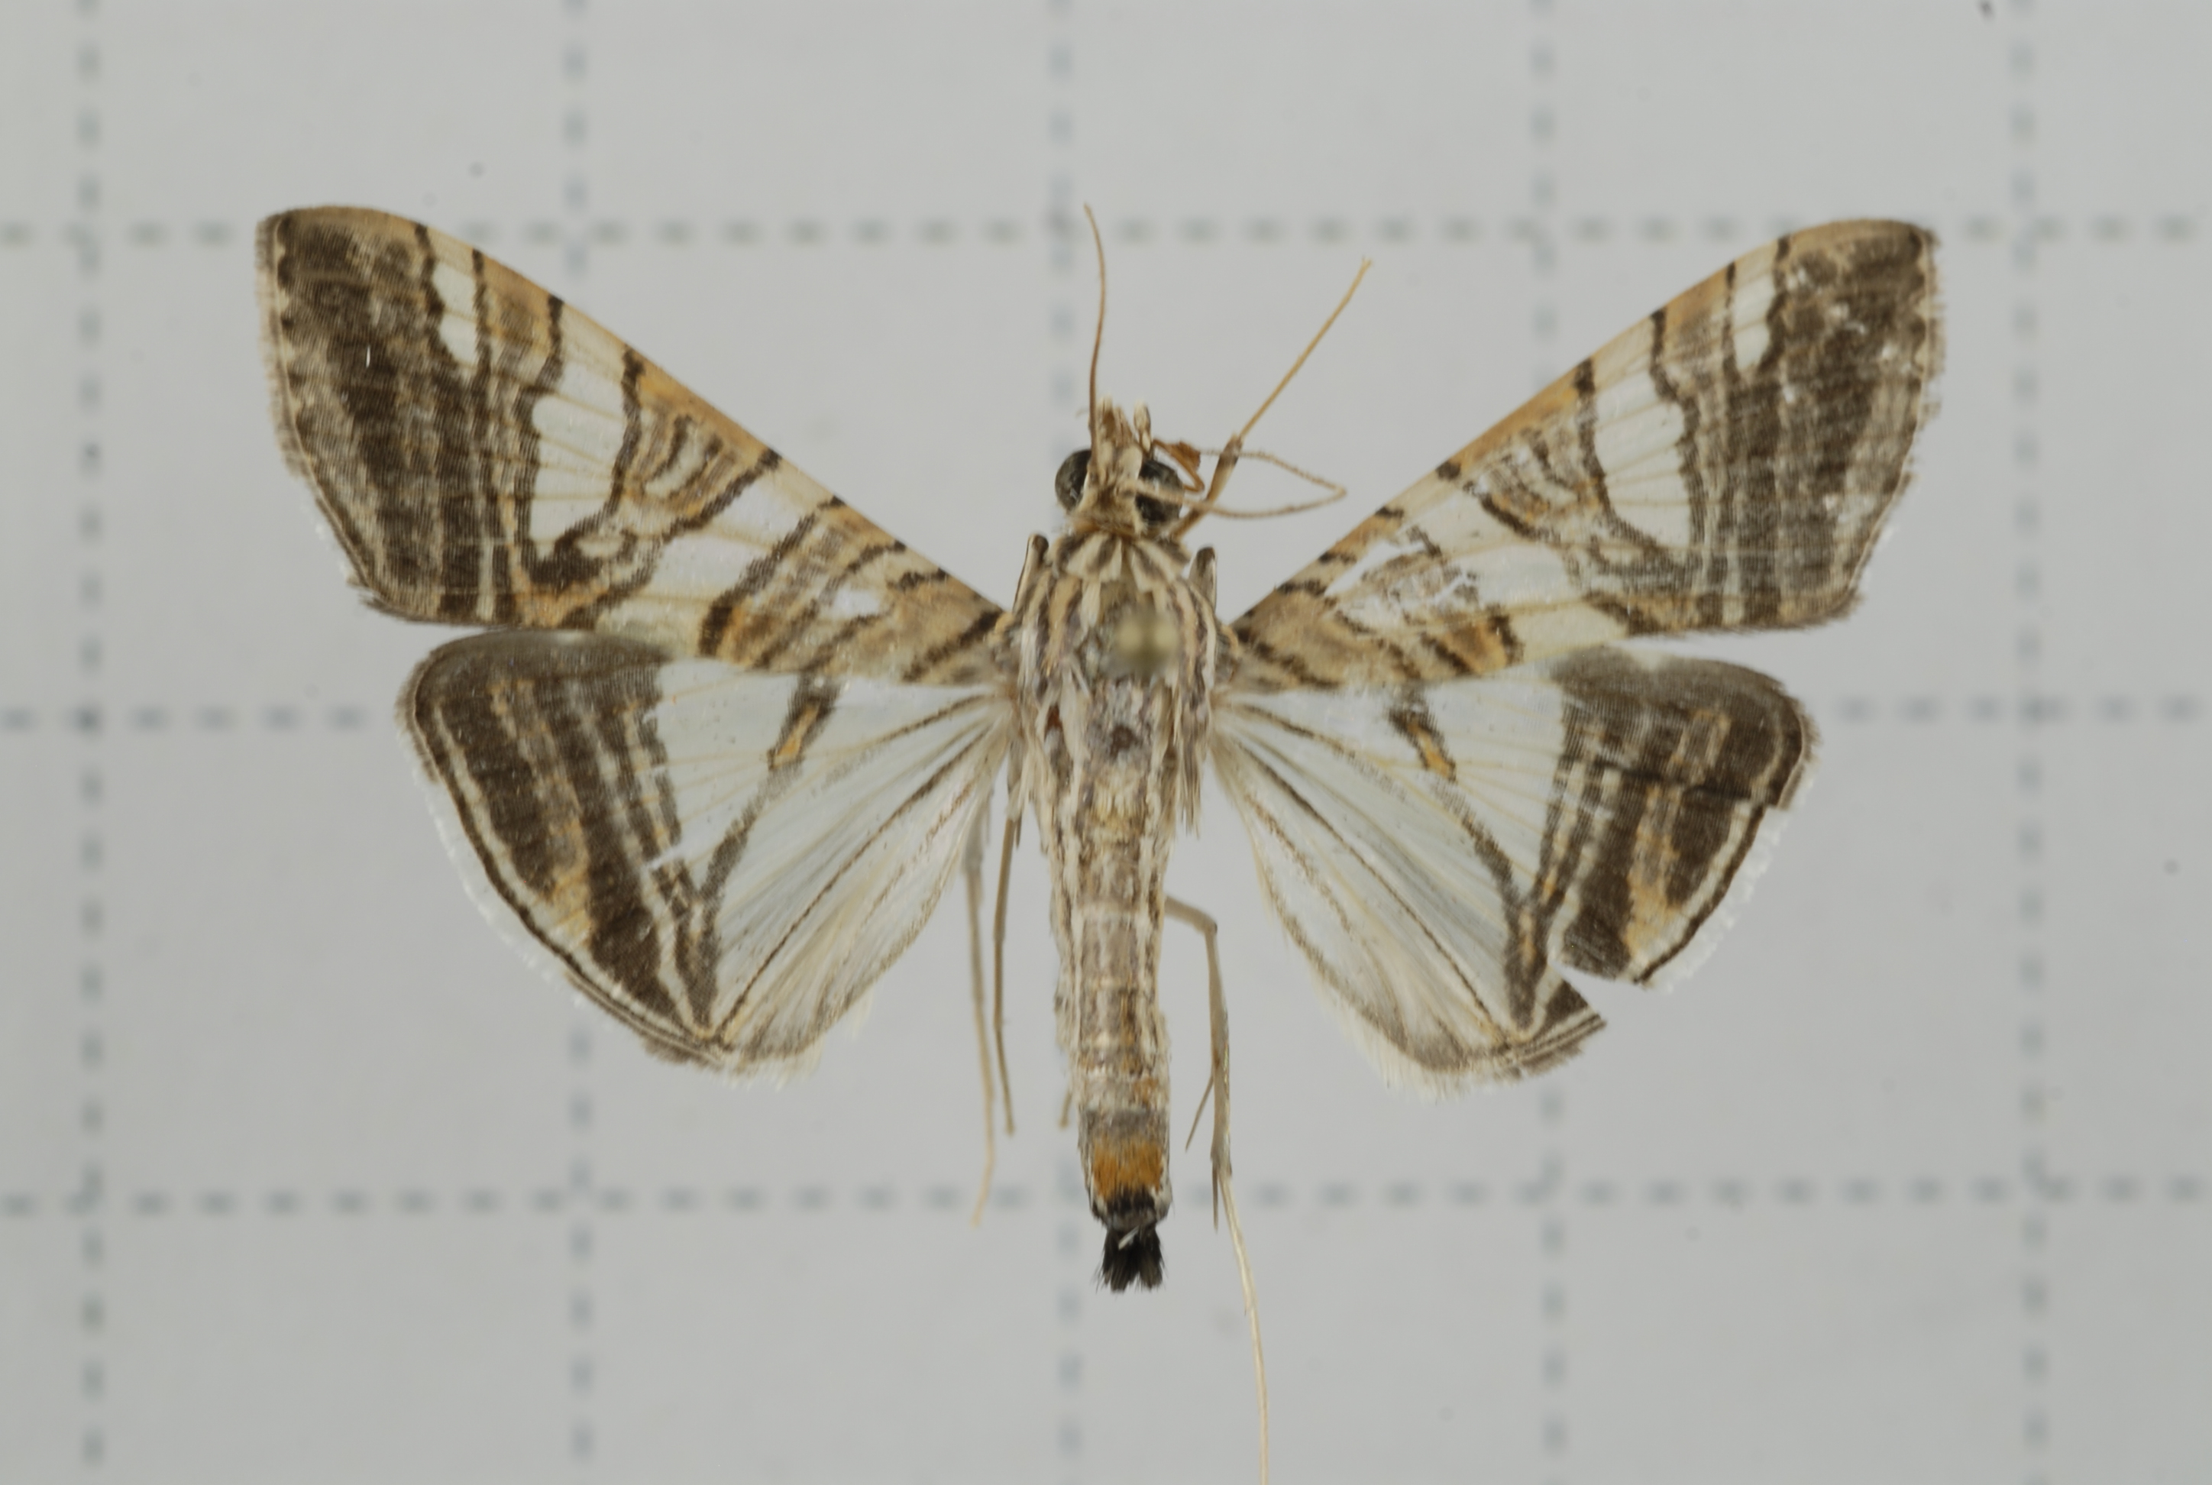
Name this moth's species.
Glyphodes stolalis
